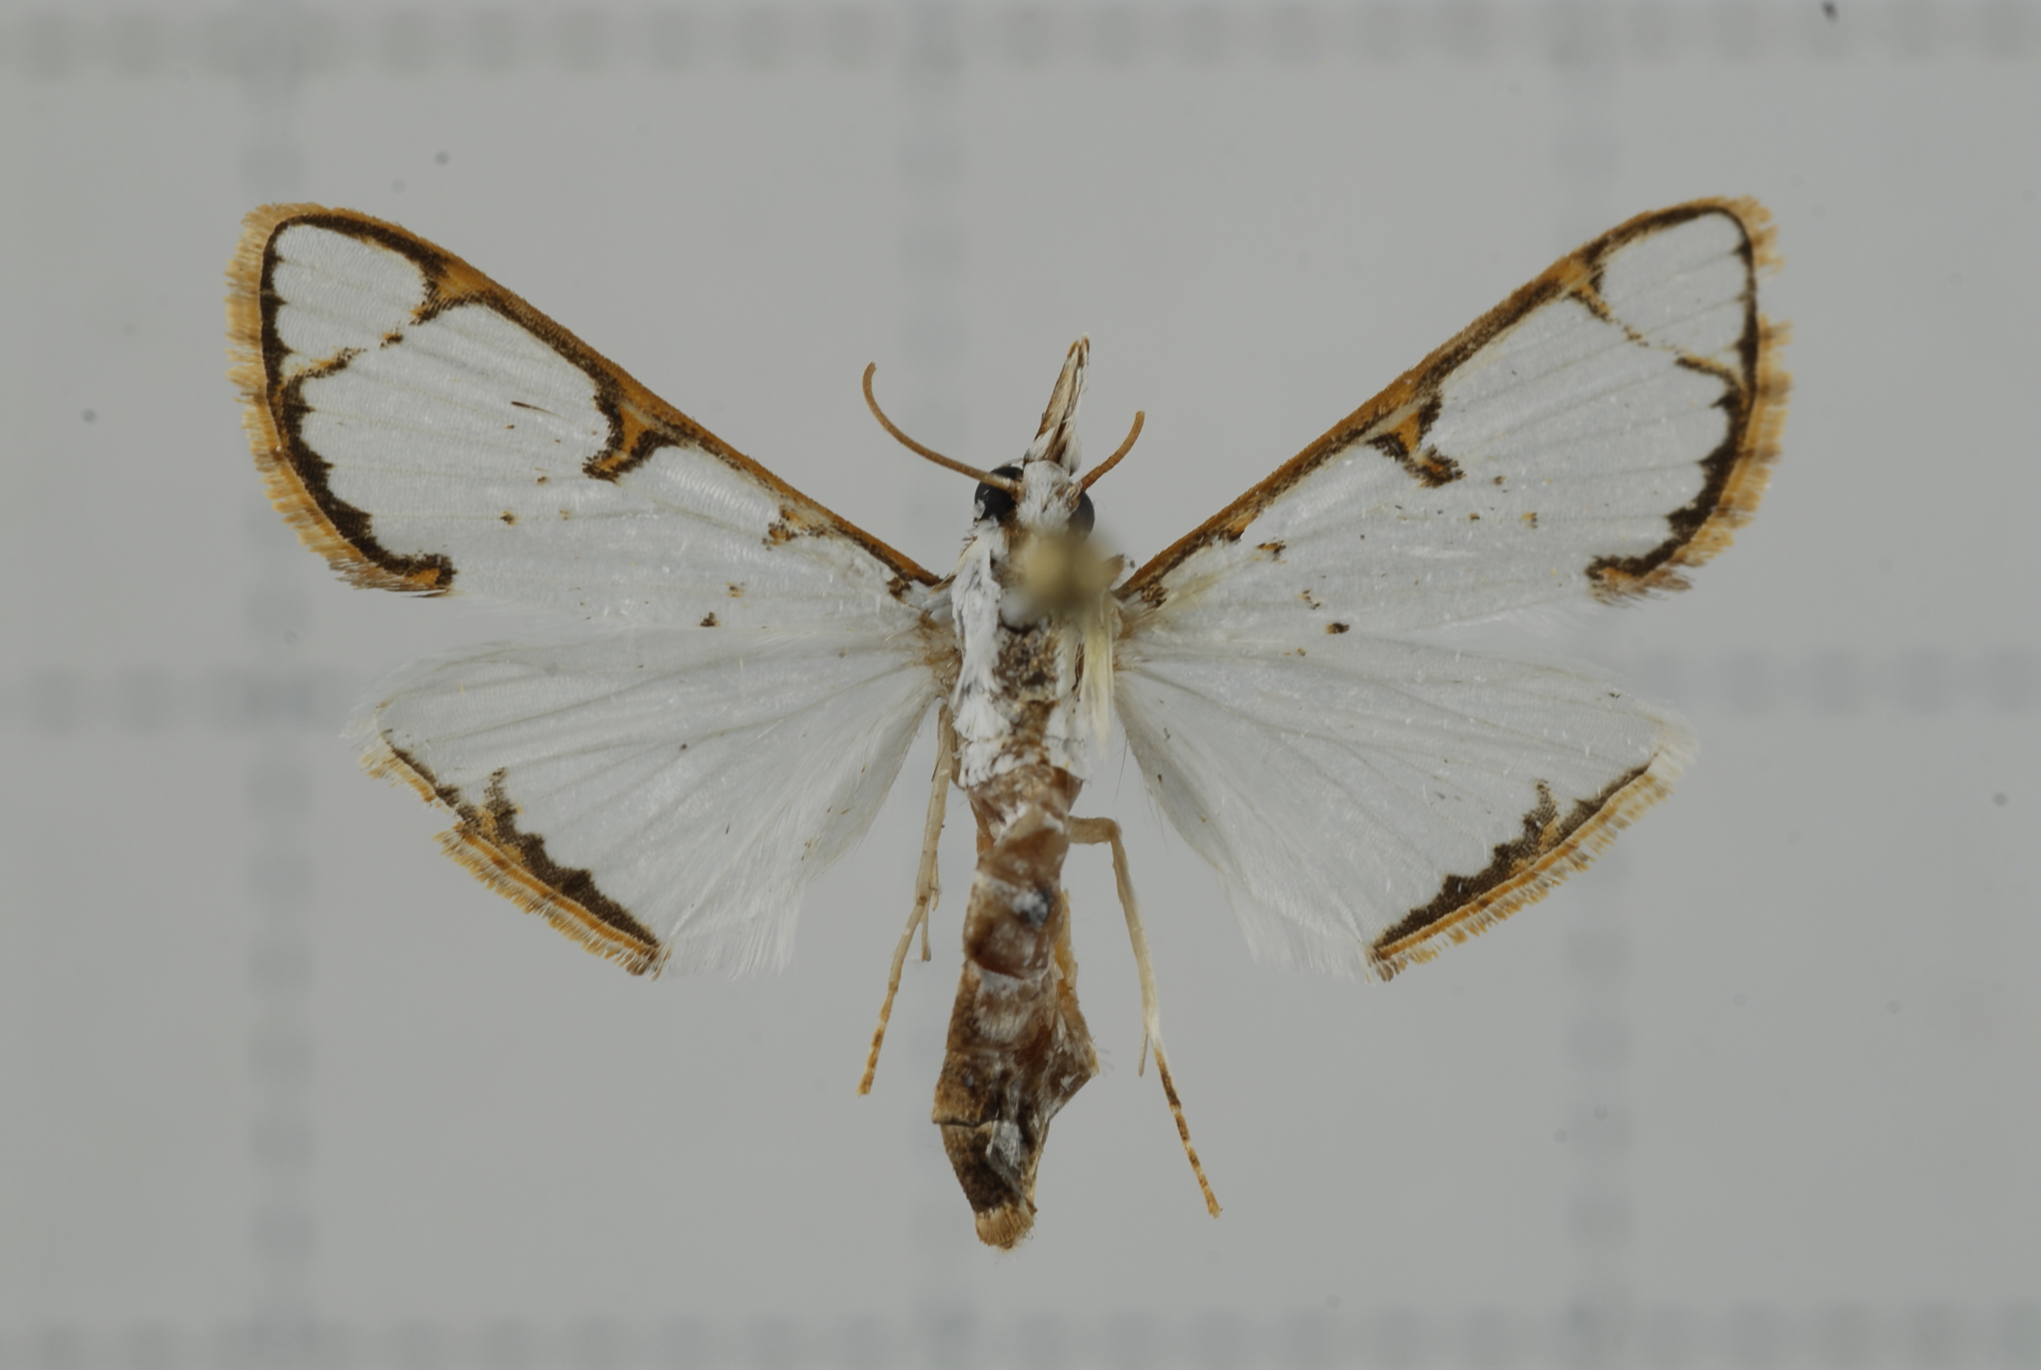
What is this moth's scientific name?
Cirrhochrista spinuella
